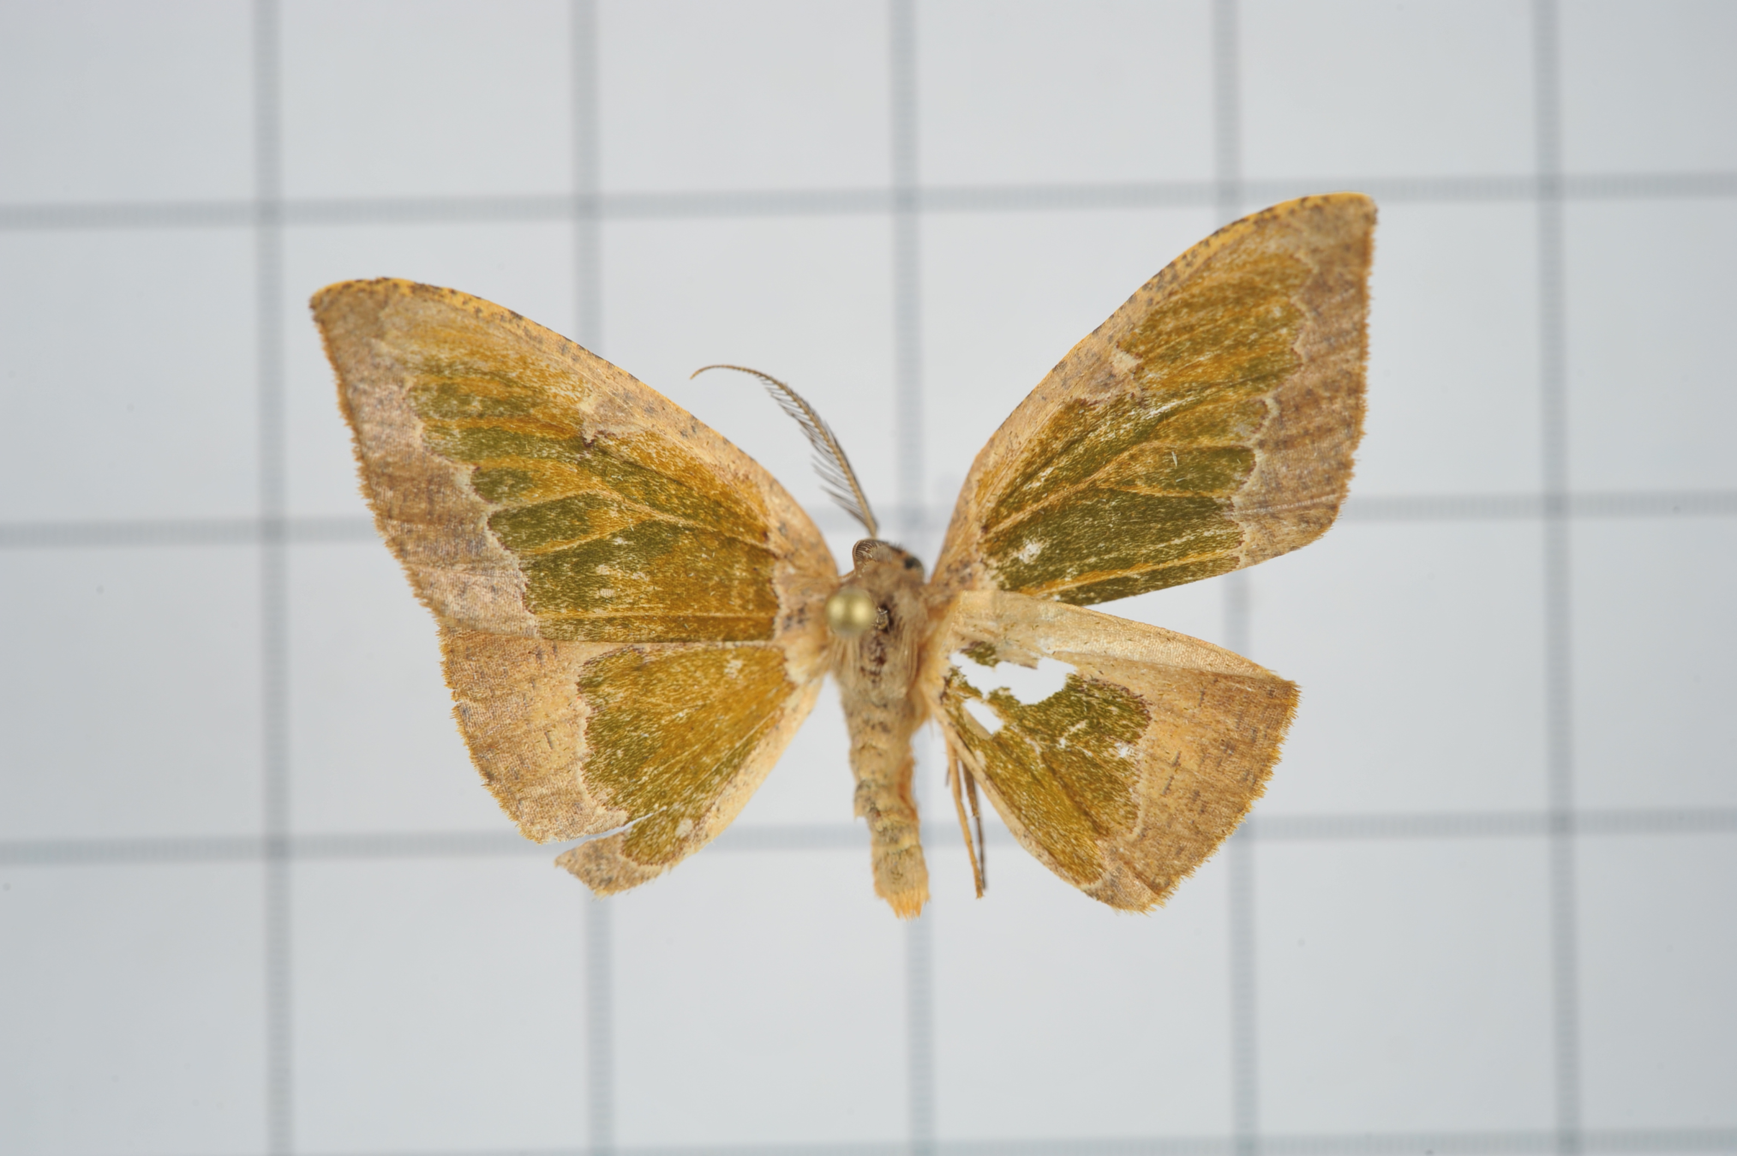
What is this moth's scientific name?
Celenna festivaria formosensis
